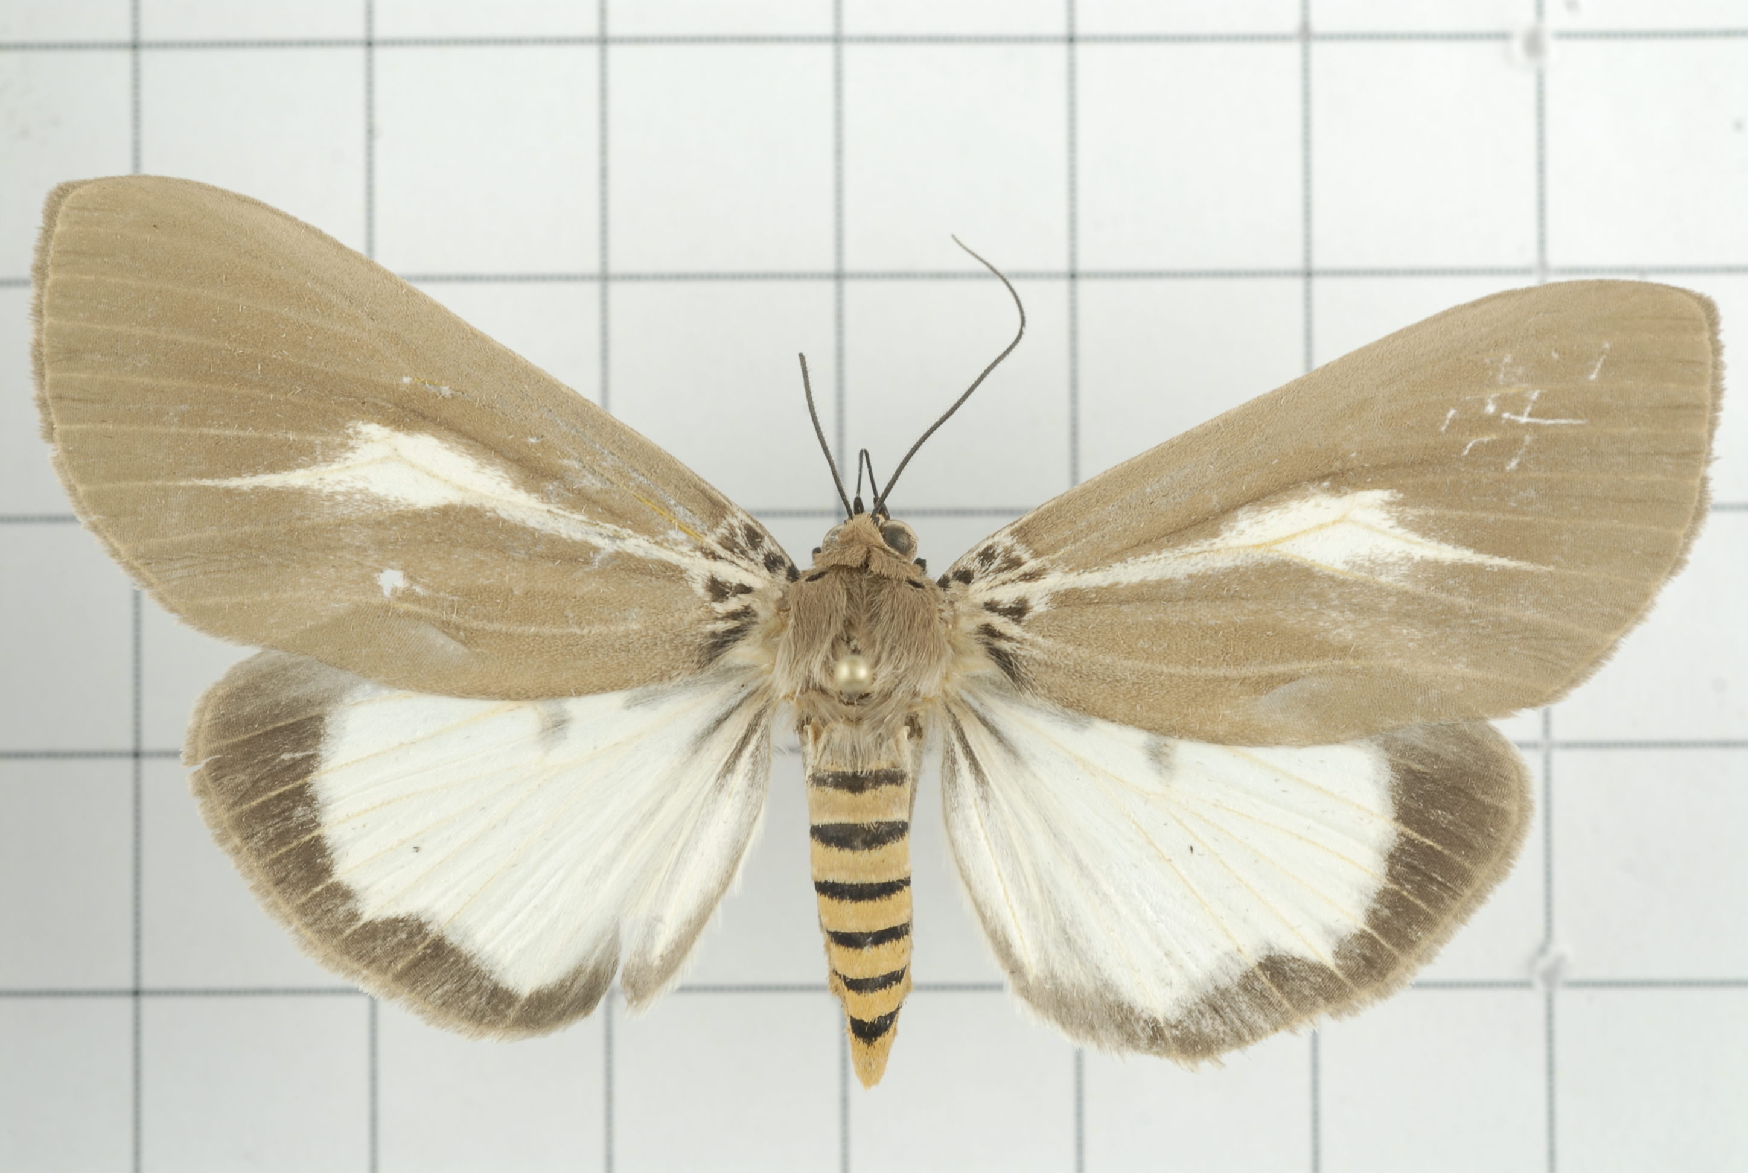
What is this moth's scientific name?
Asota heliconia zebrina
